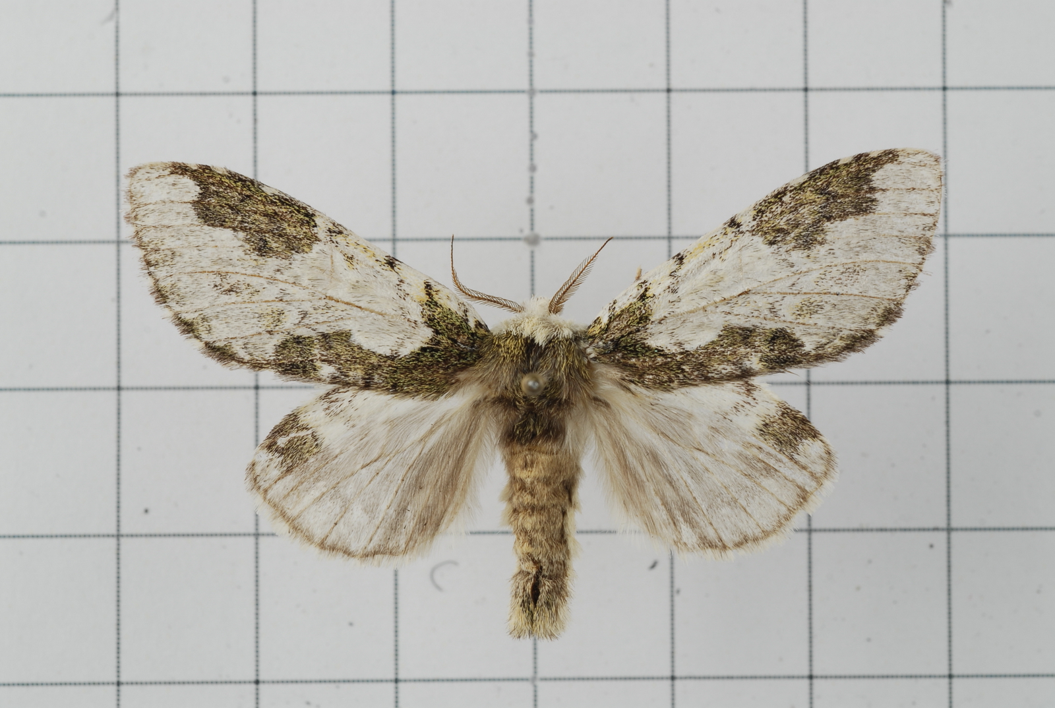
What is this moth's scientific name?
Syntypistis comatus
